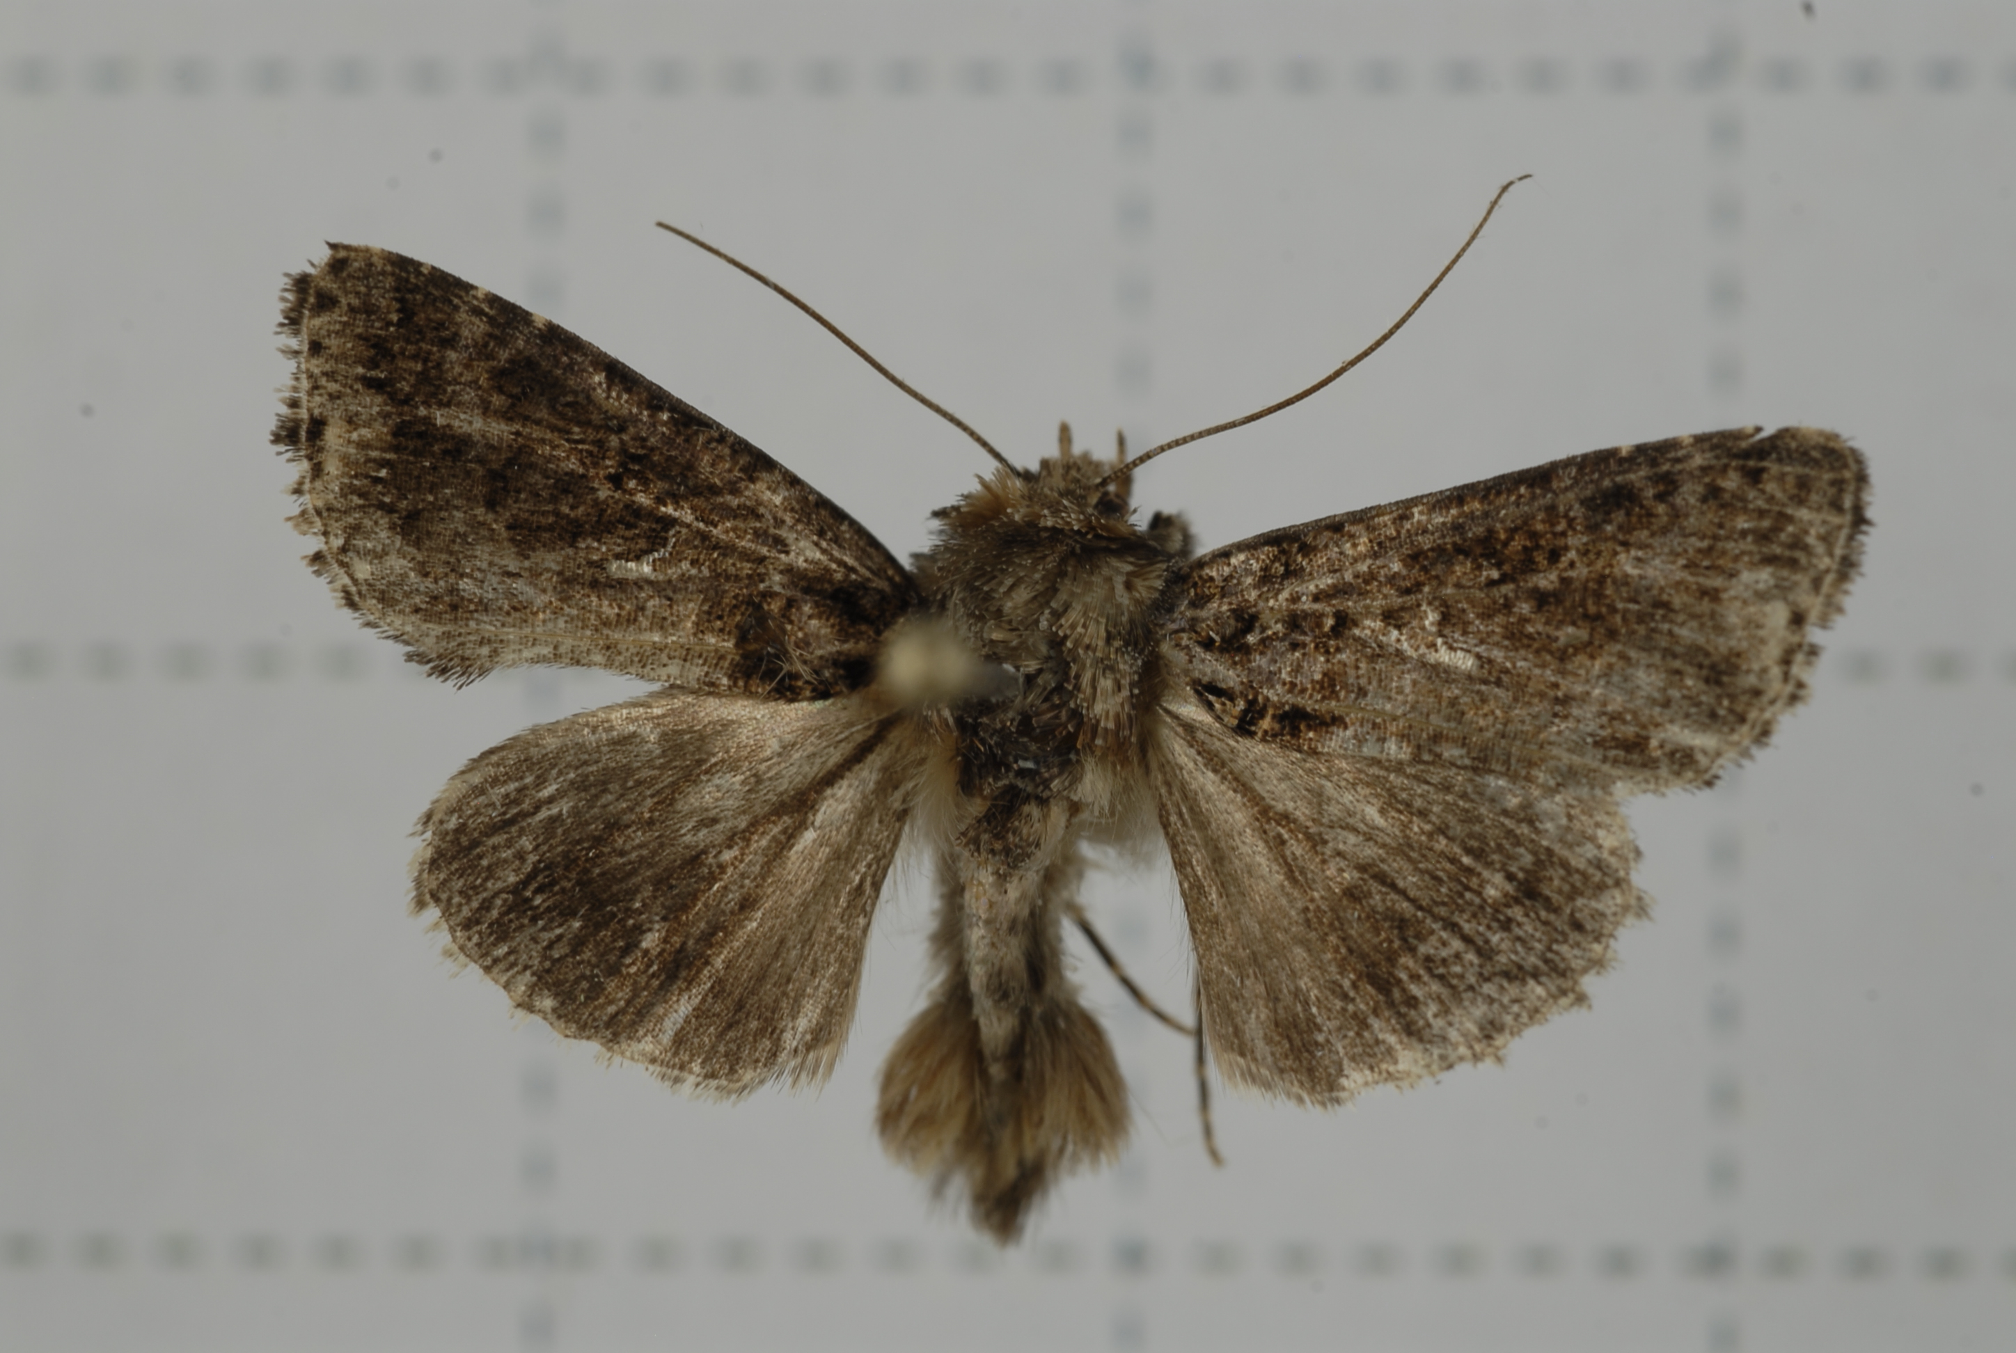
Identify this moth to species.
Ctenoplusia kosemponensis
